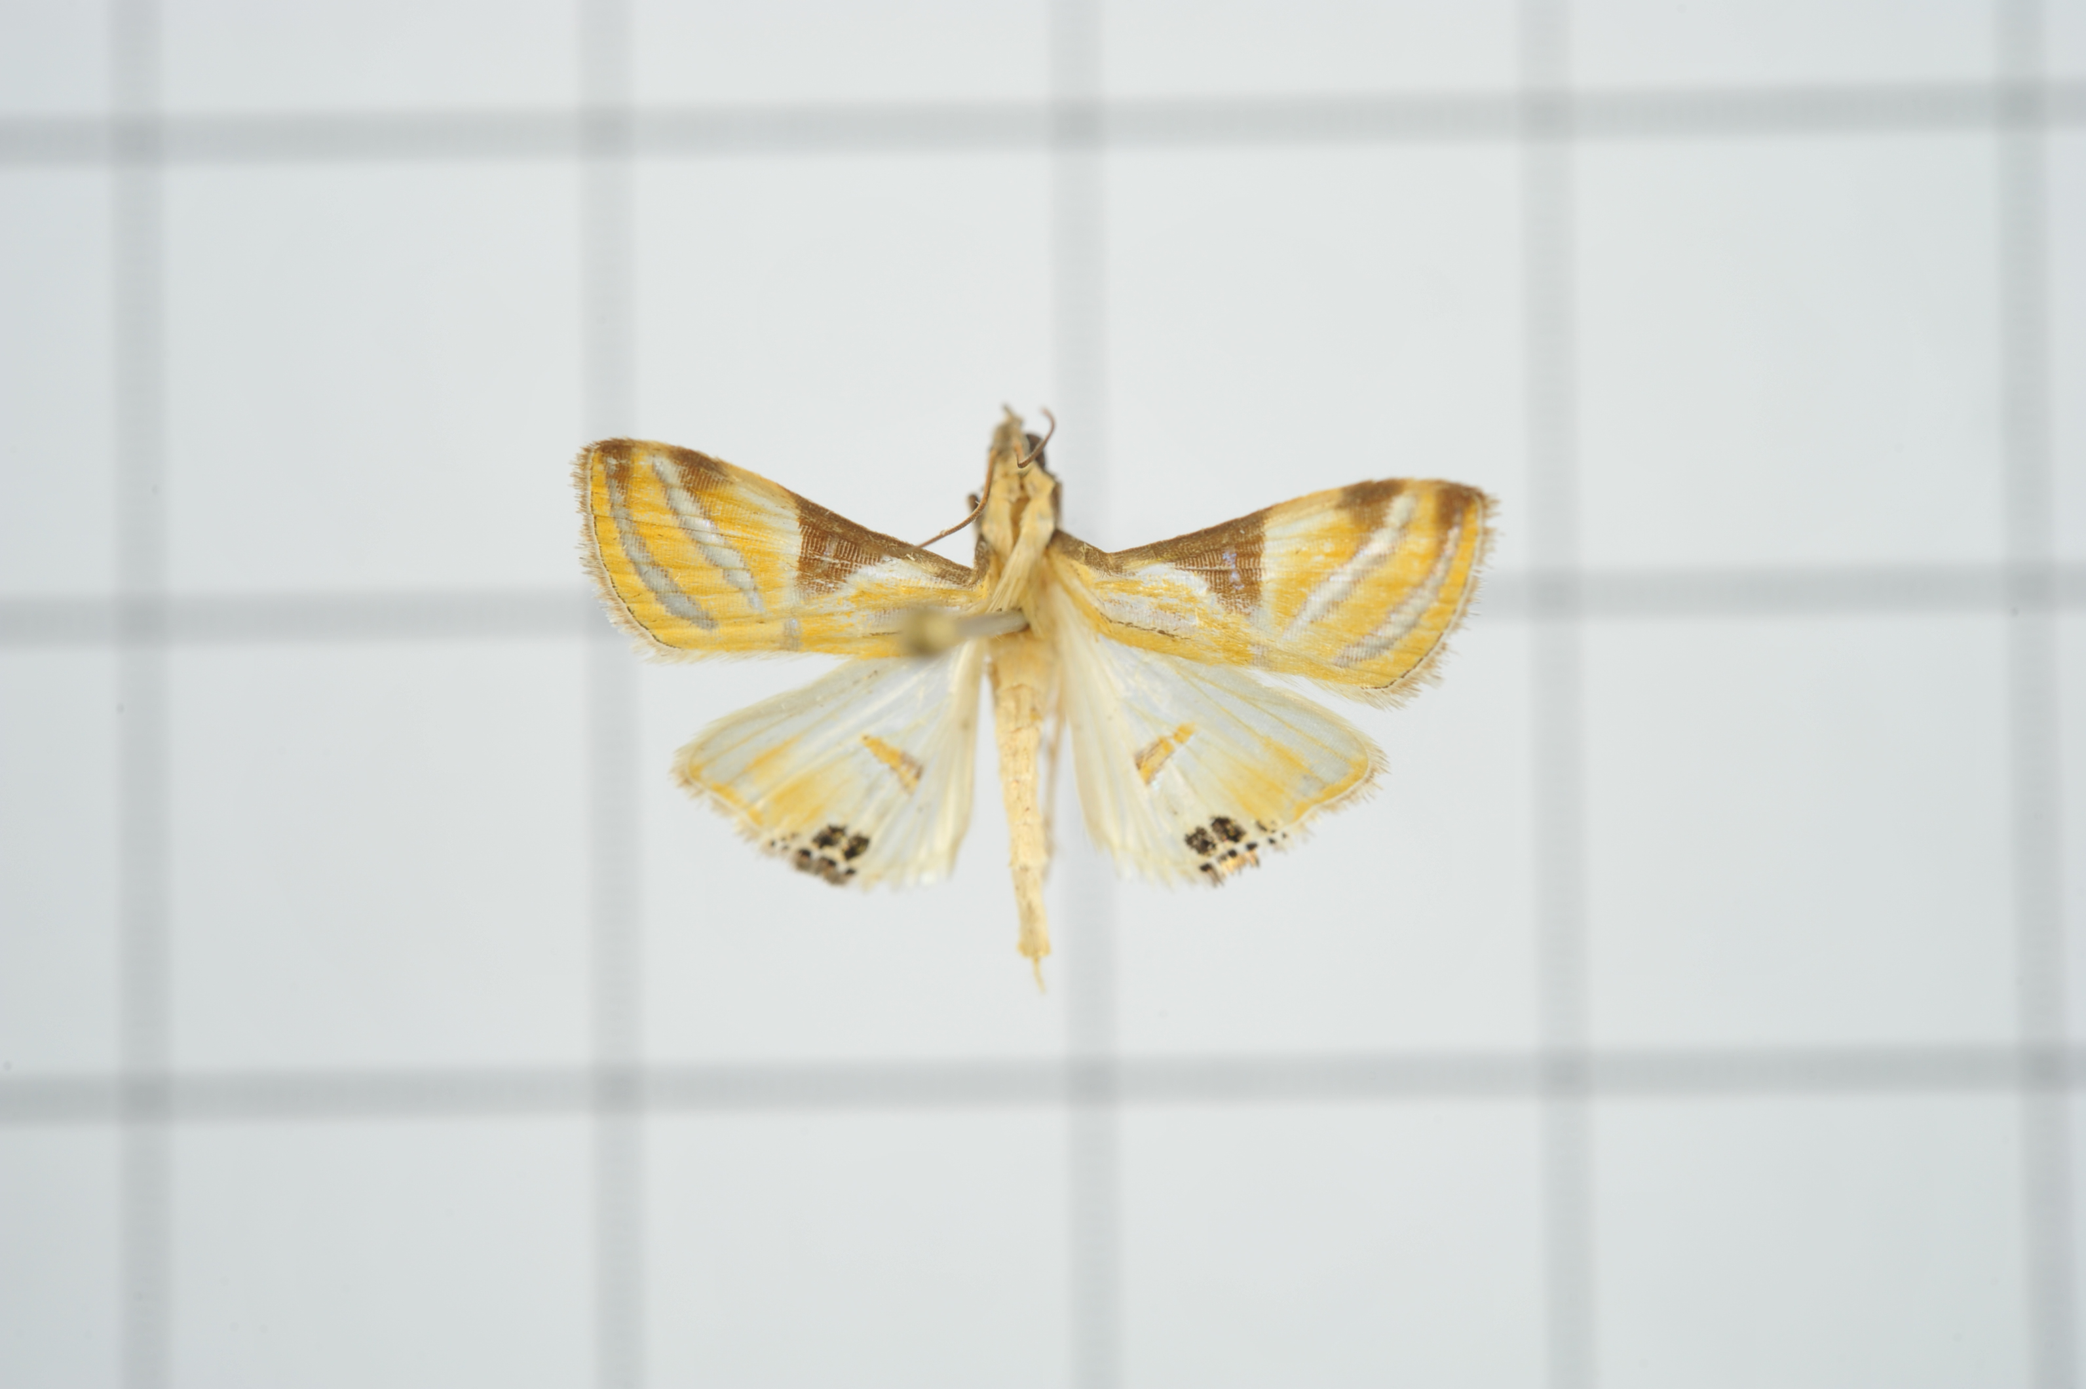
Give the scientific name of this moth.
Talanga sexpunctalis
